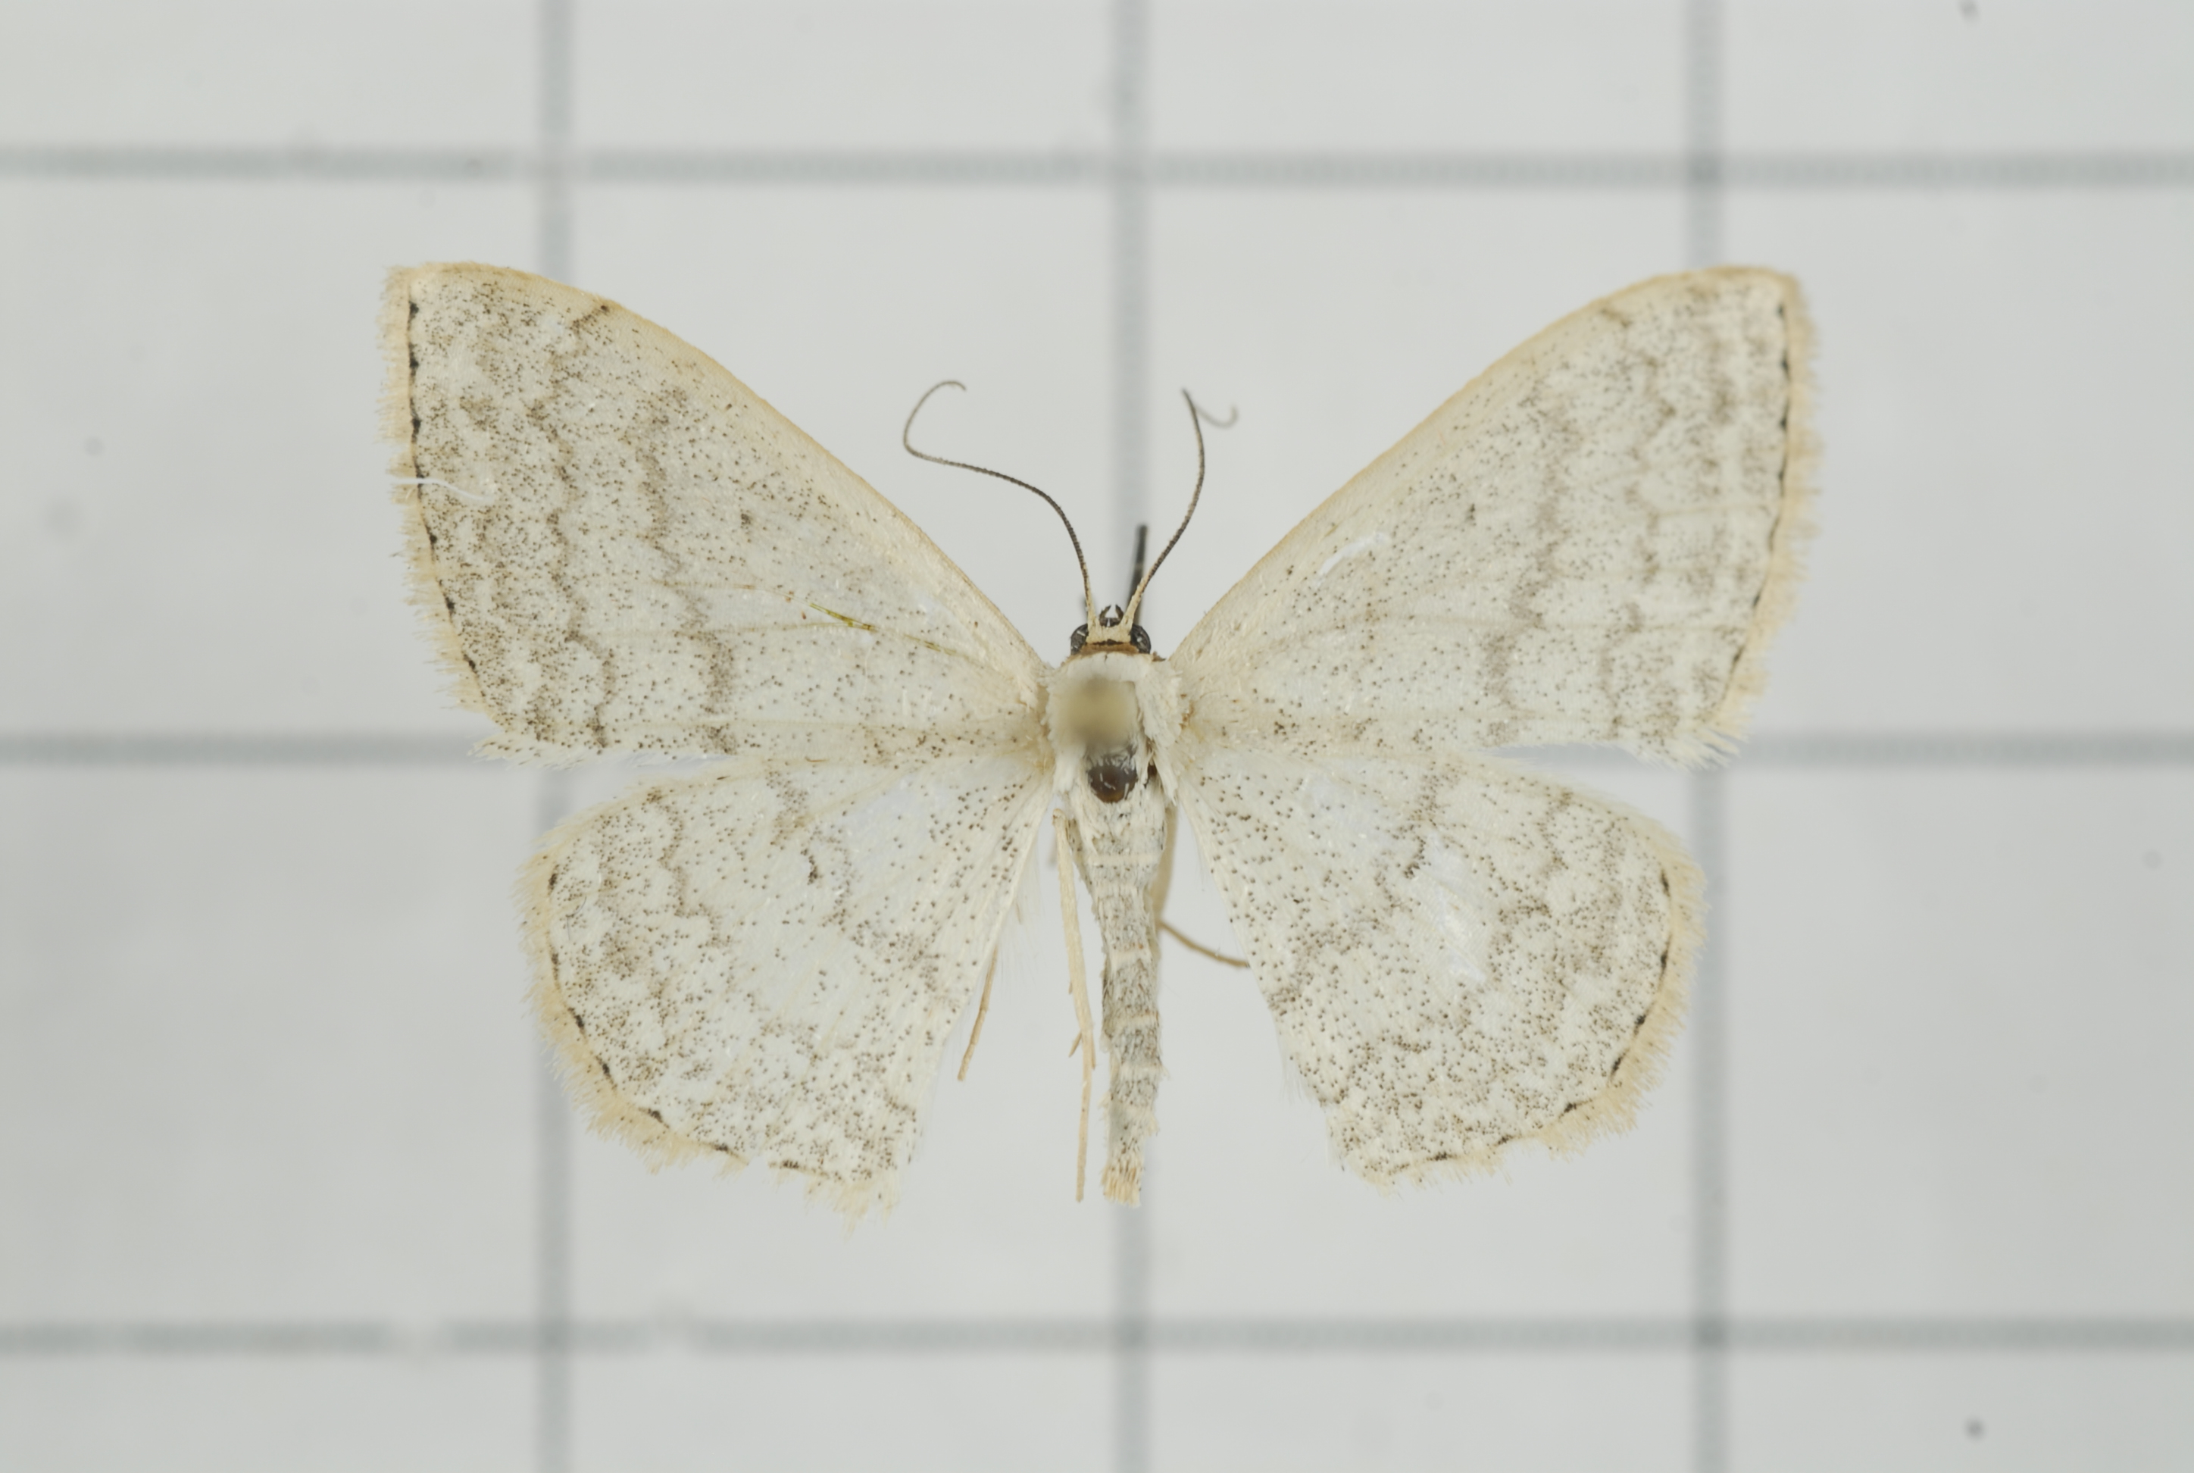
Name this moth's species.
Scopula phoreorei
